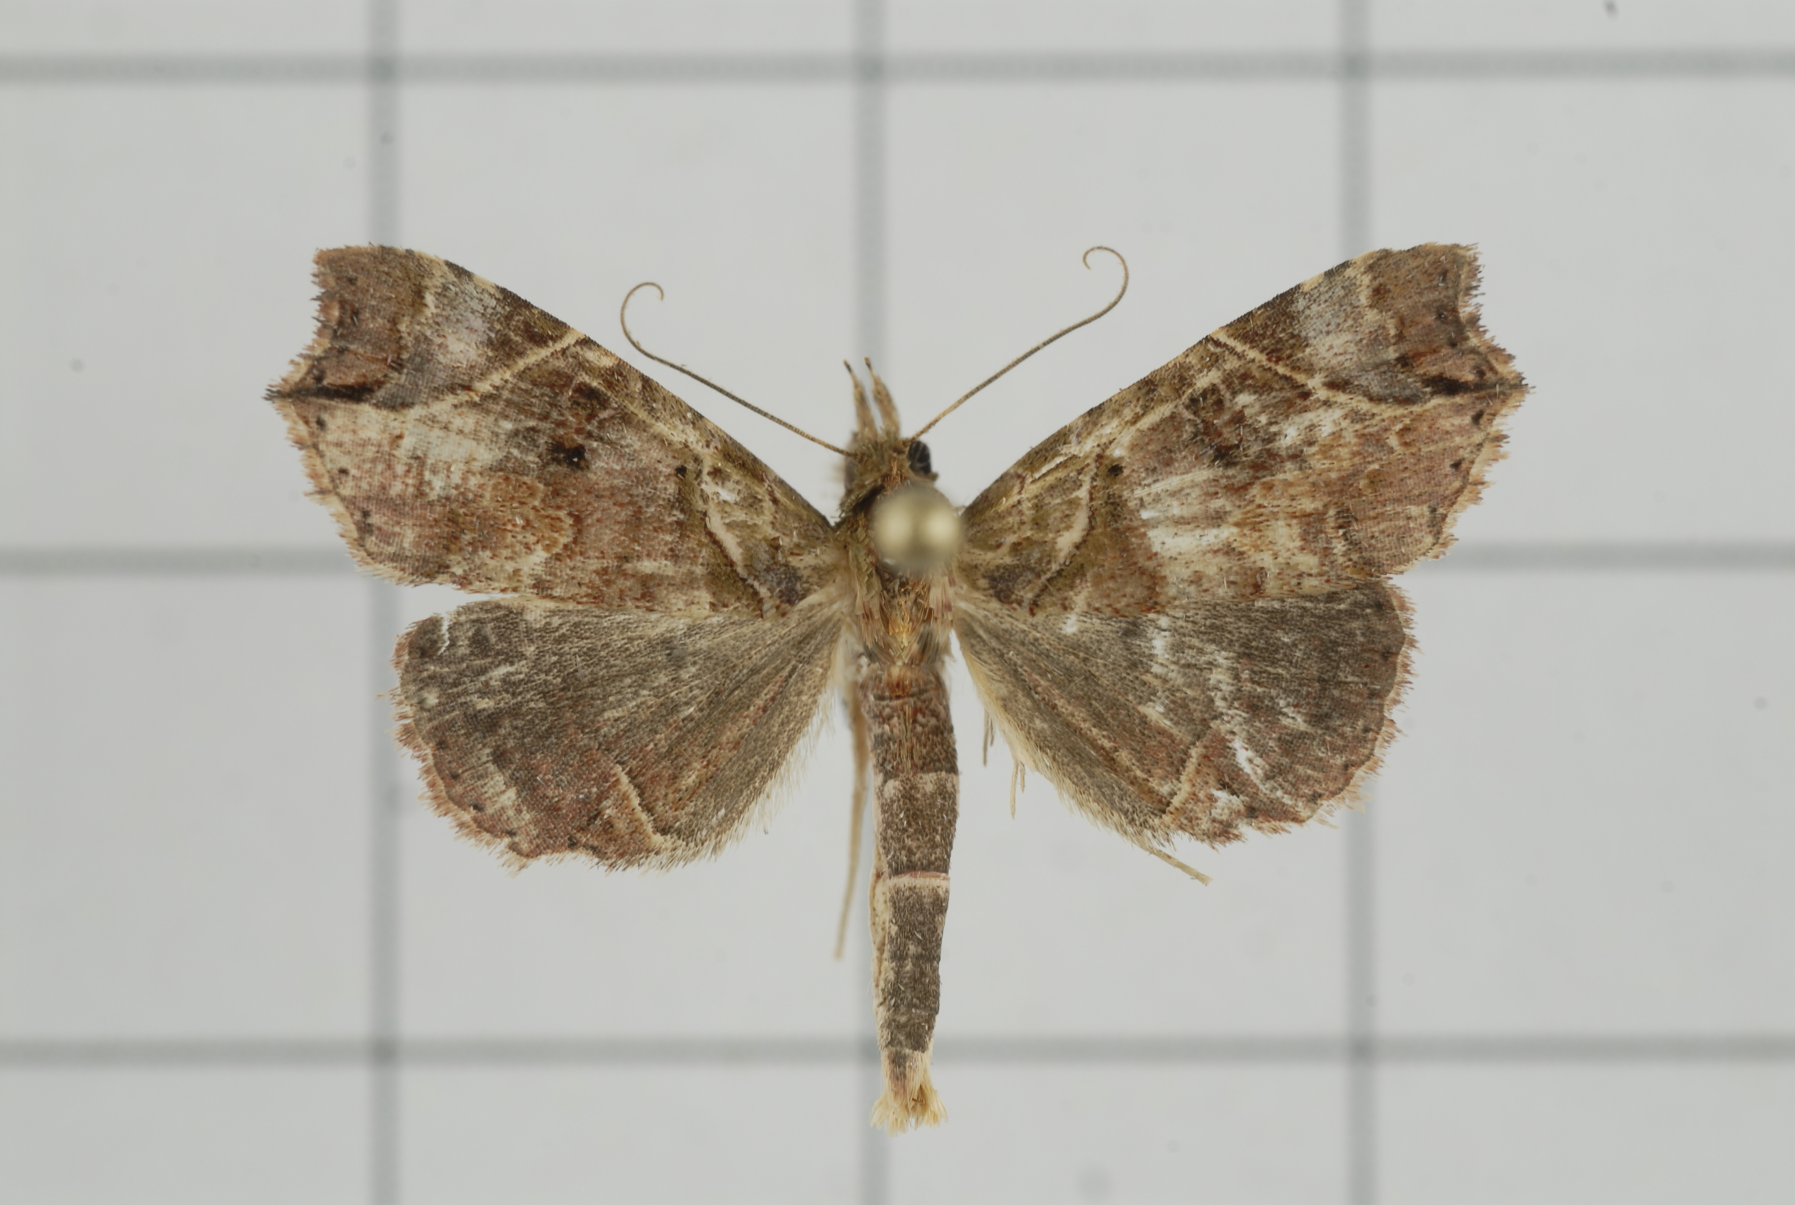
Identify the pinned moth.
Parolulis renalis
